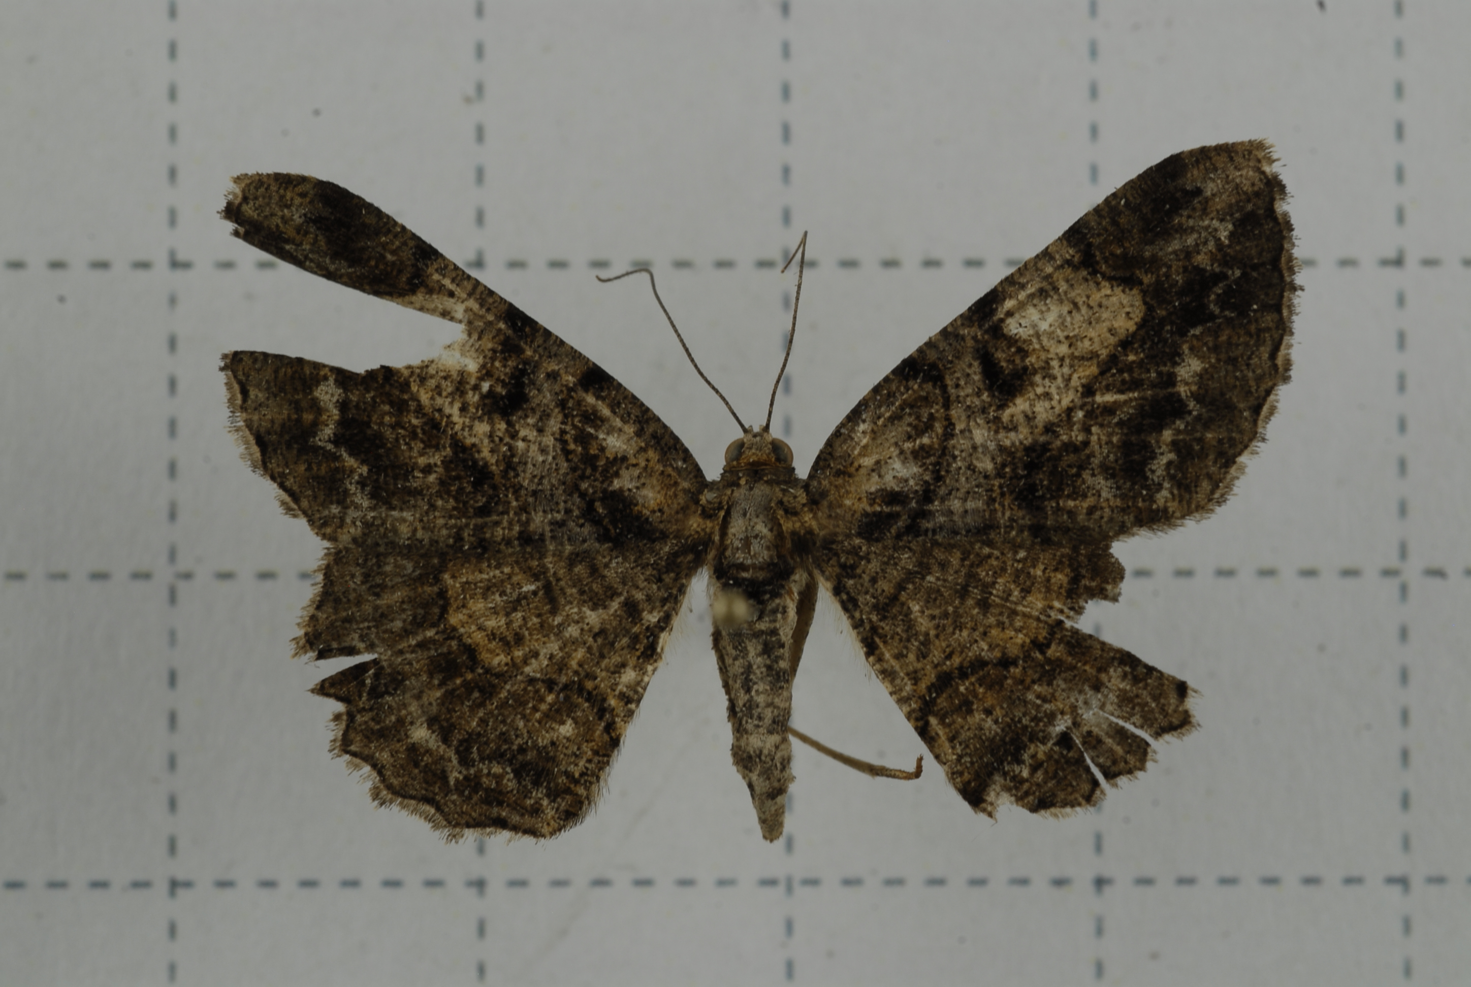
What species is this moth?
Psilalcis pulveraria
